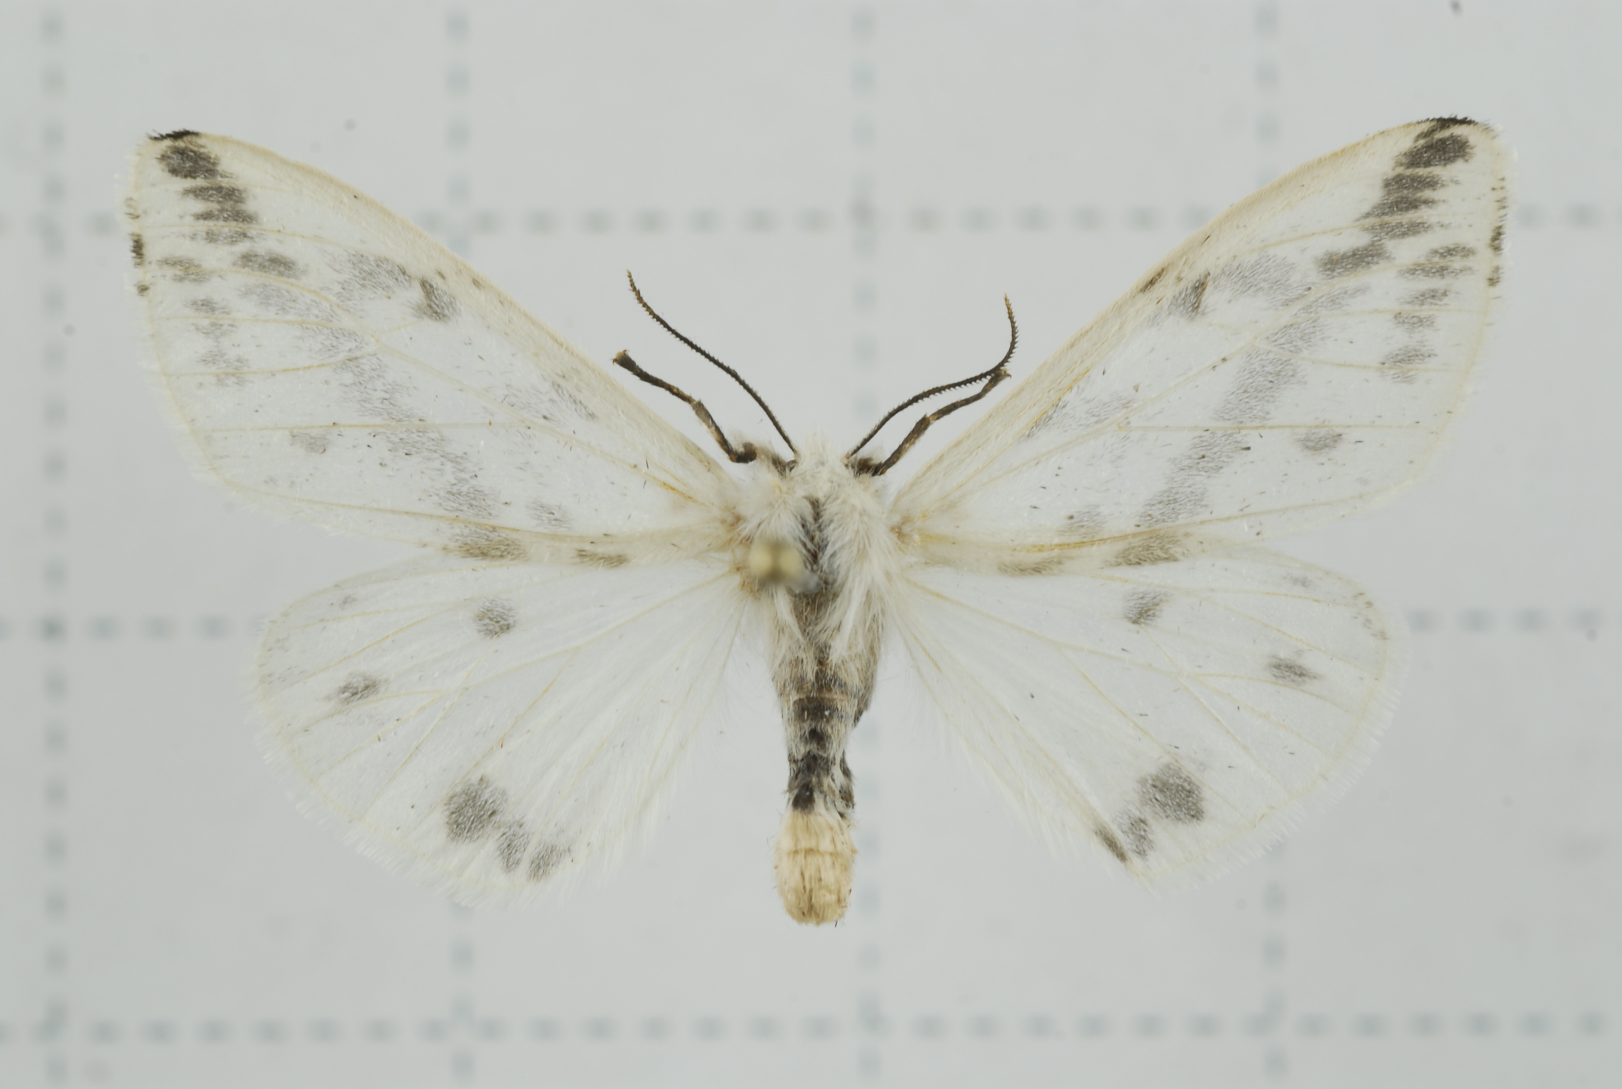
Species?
Lemyra fallaciosa
